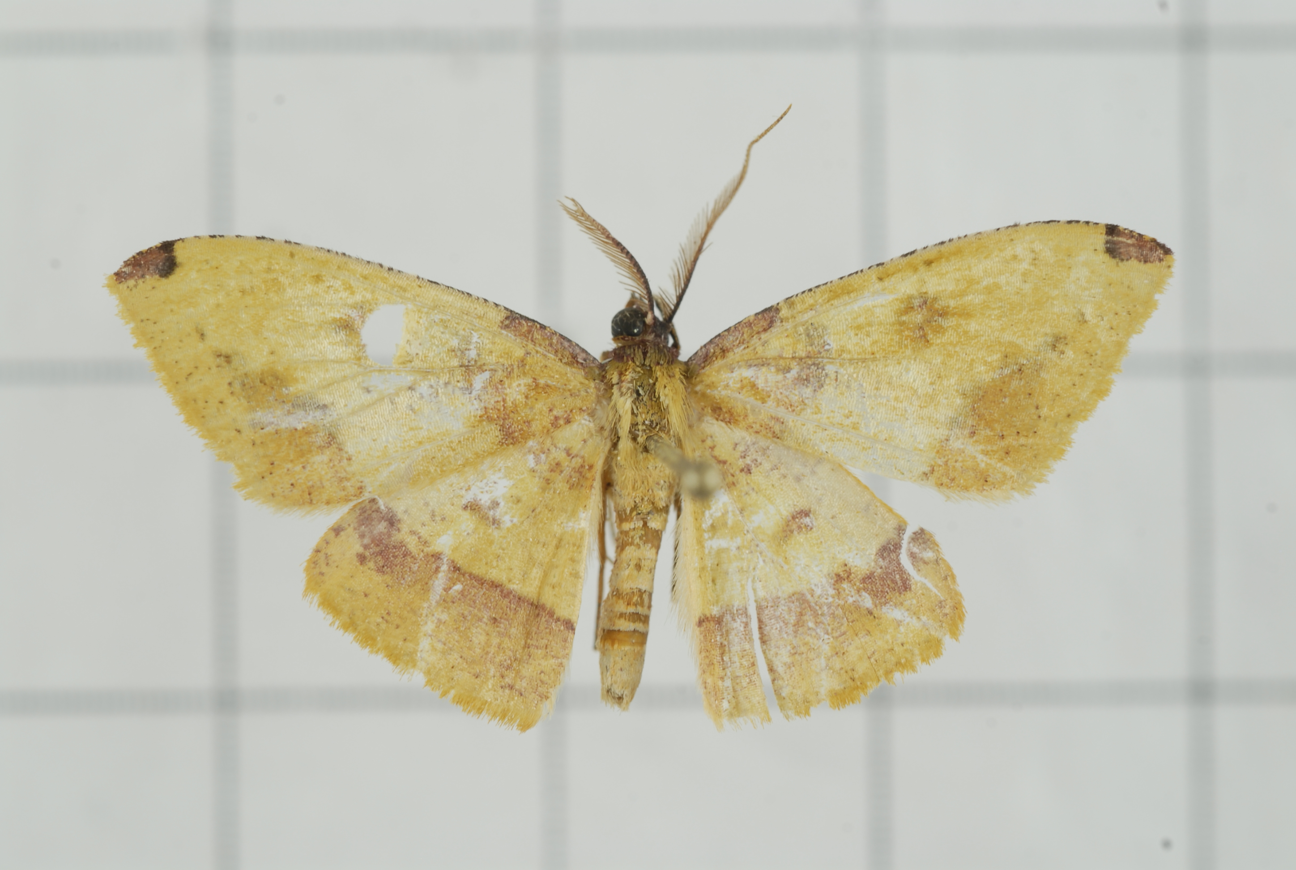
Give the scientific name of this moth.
Heterolocha coccinea
